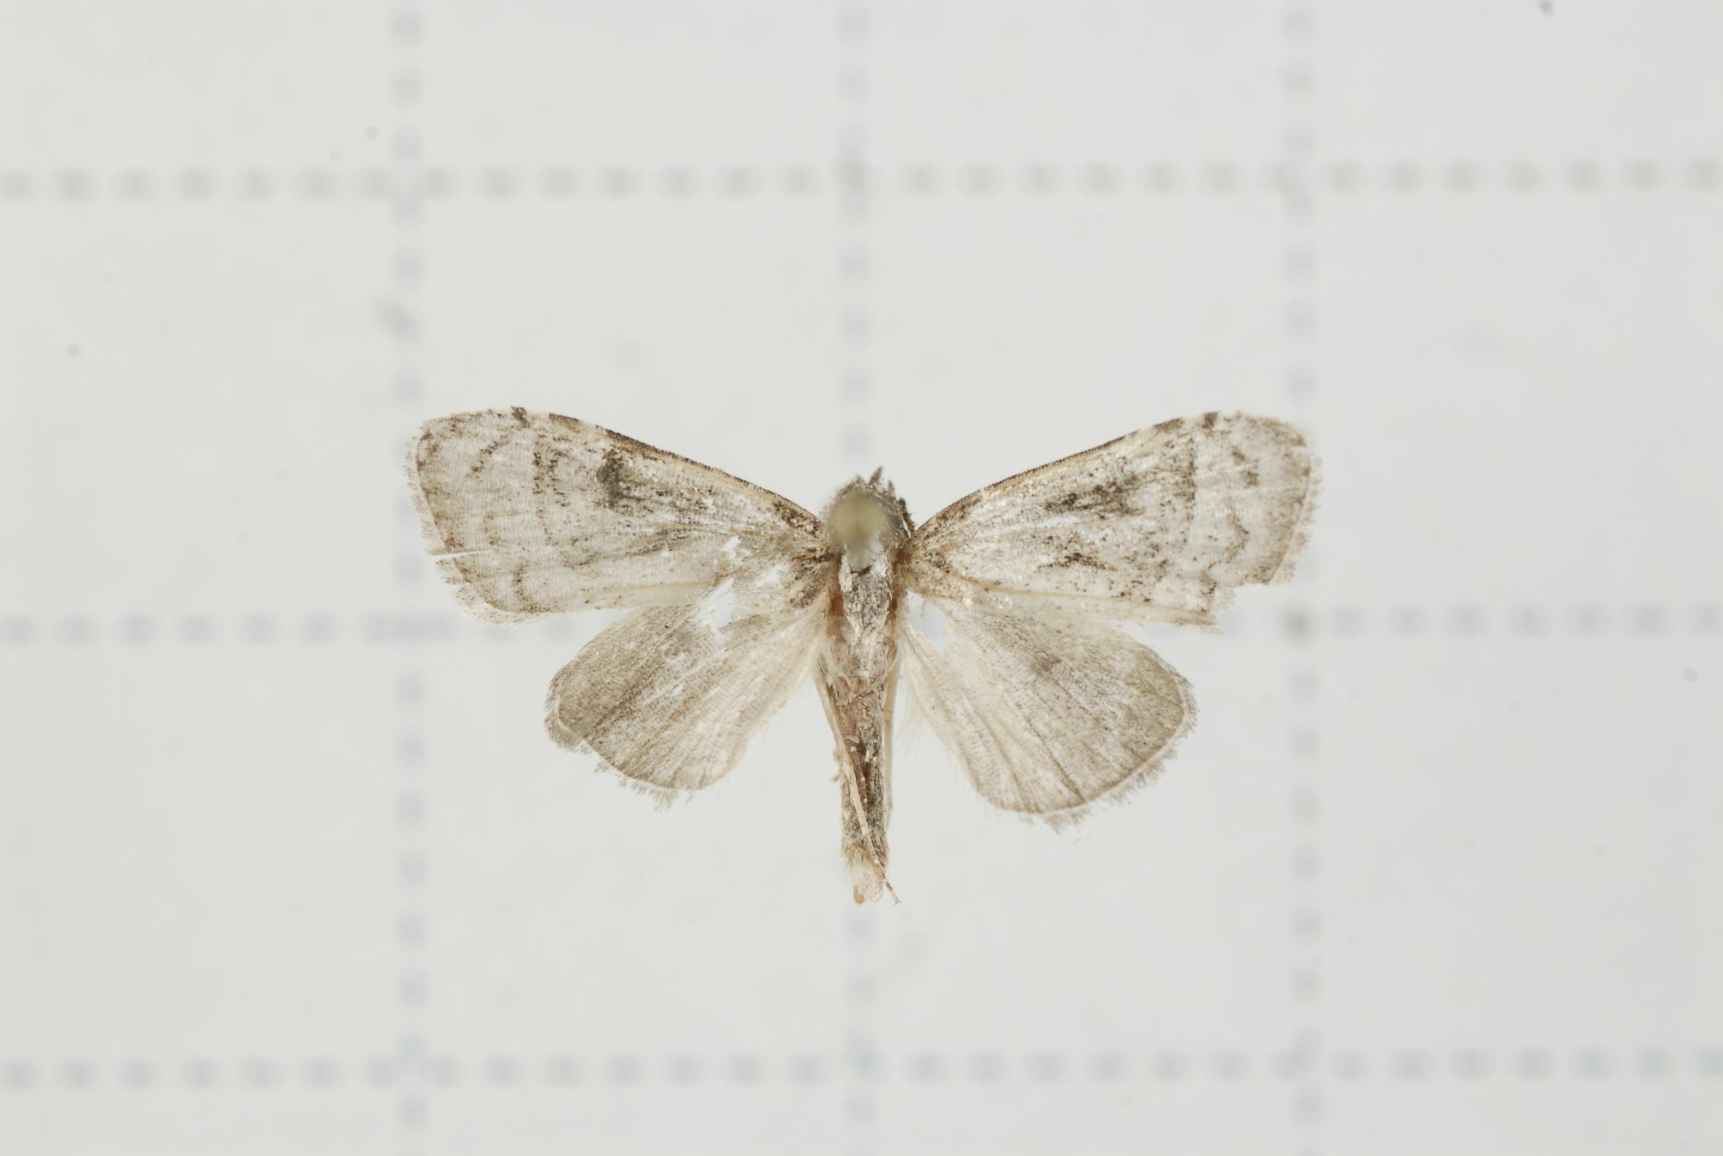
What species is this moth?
Meganola triangulalis
